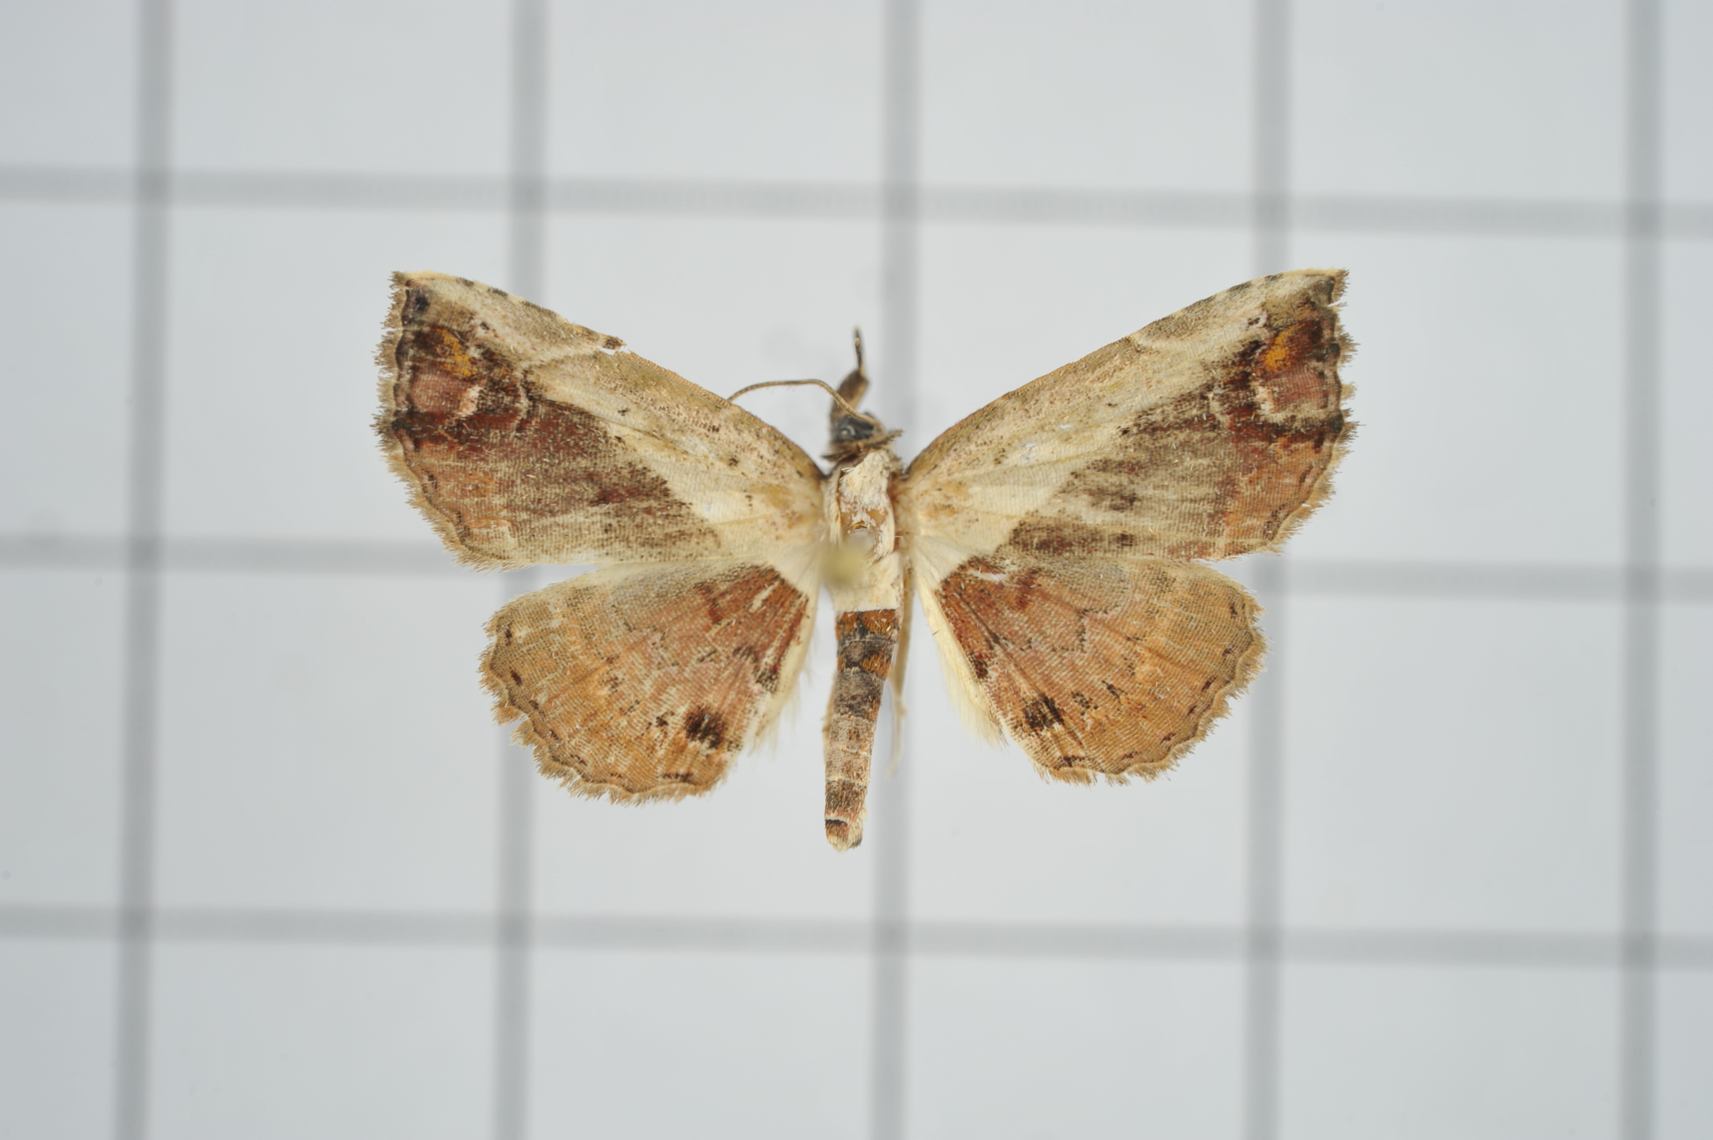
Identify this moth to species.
Lophoruza albicostalis
